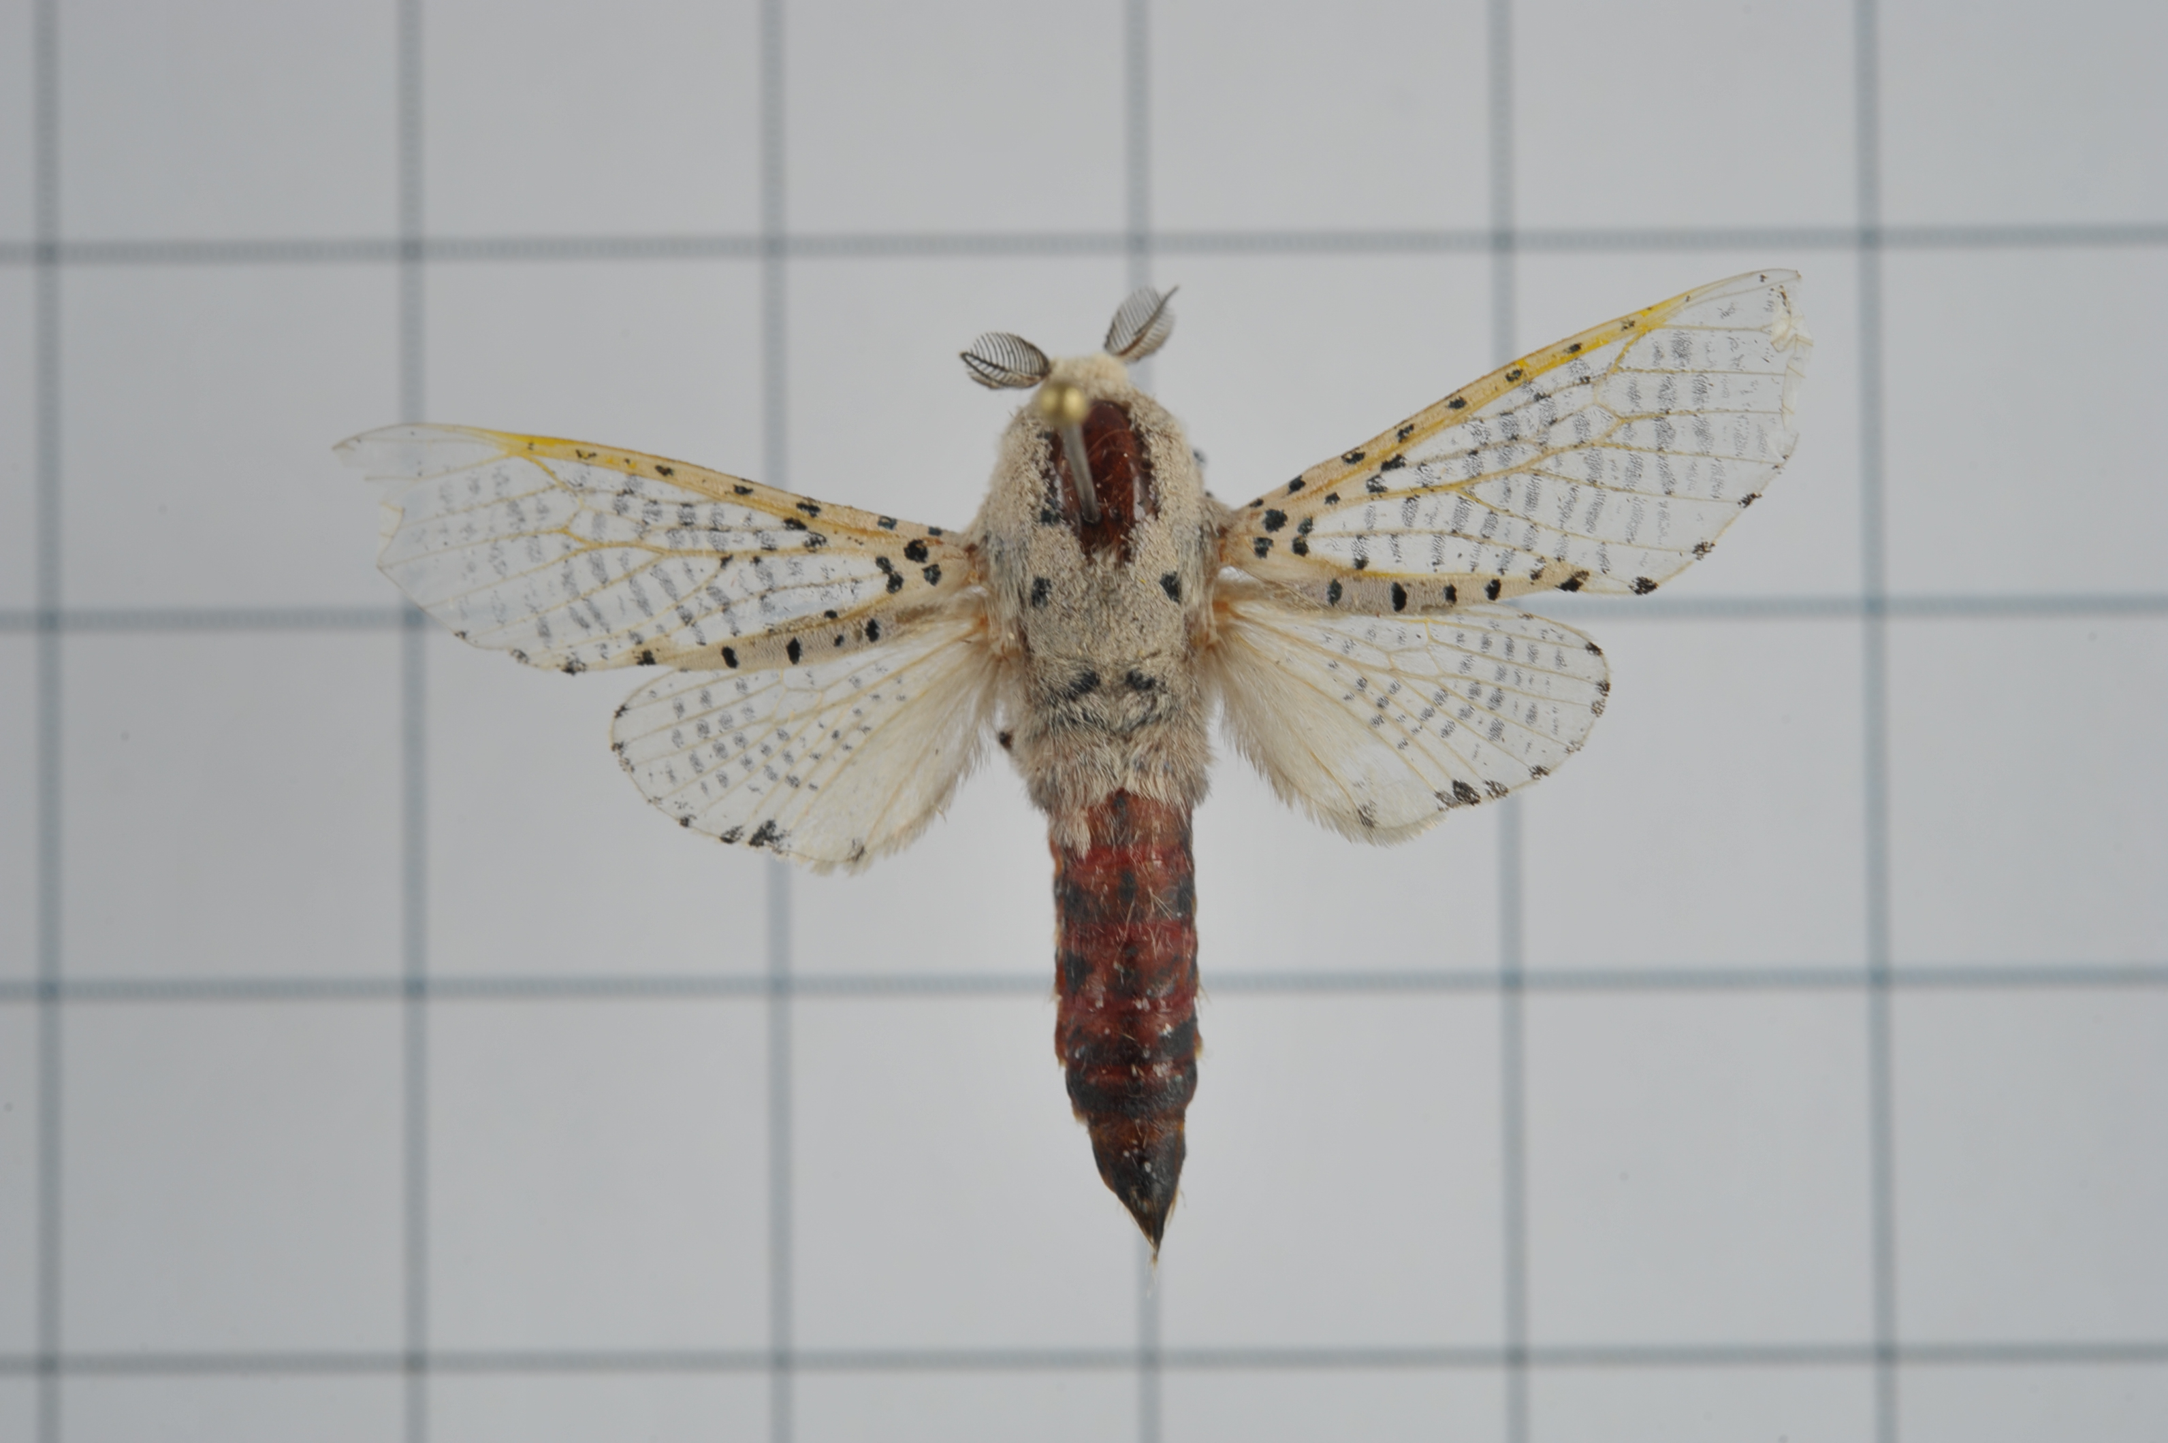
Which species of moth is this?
Polyphagozerra coffeae
